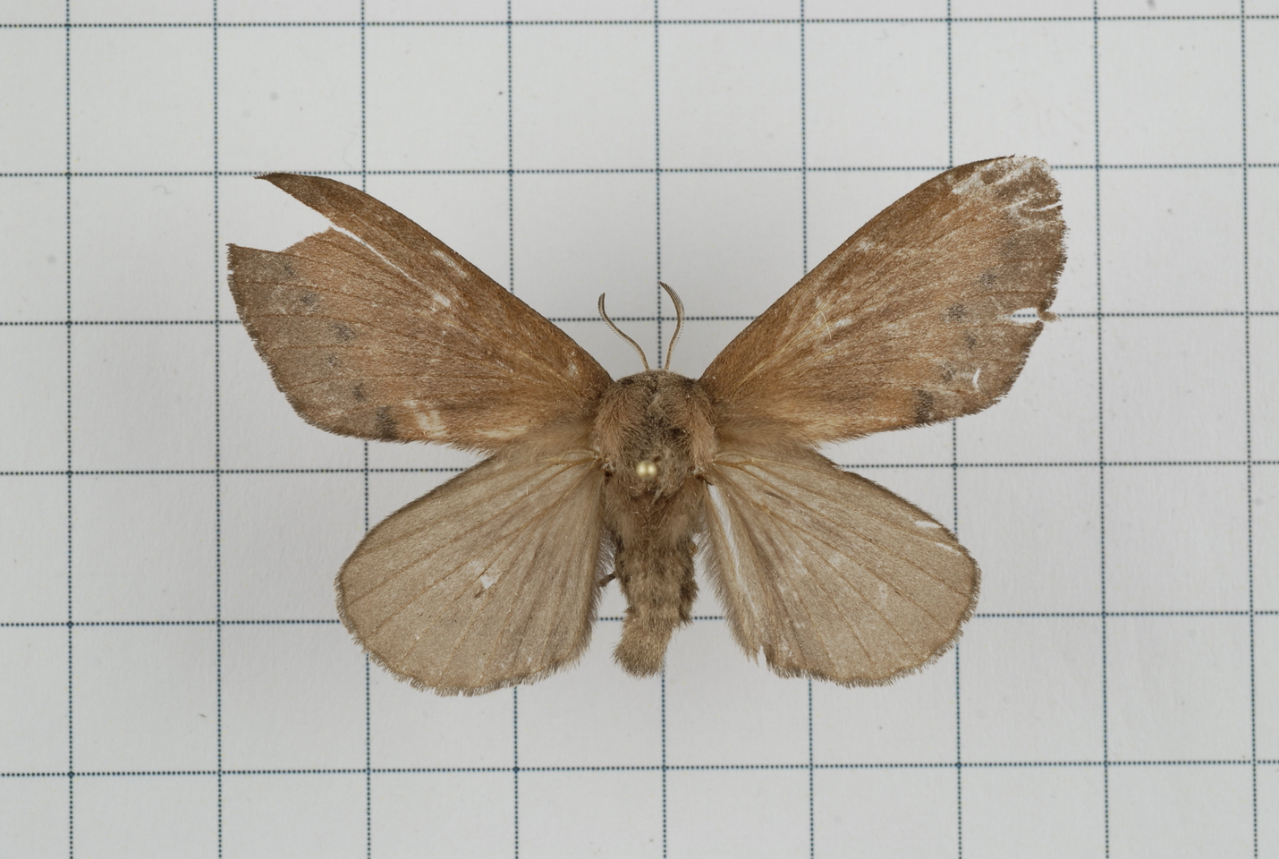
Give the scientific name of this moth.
Dendrolimus punctatus
